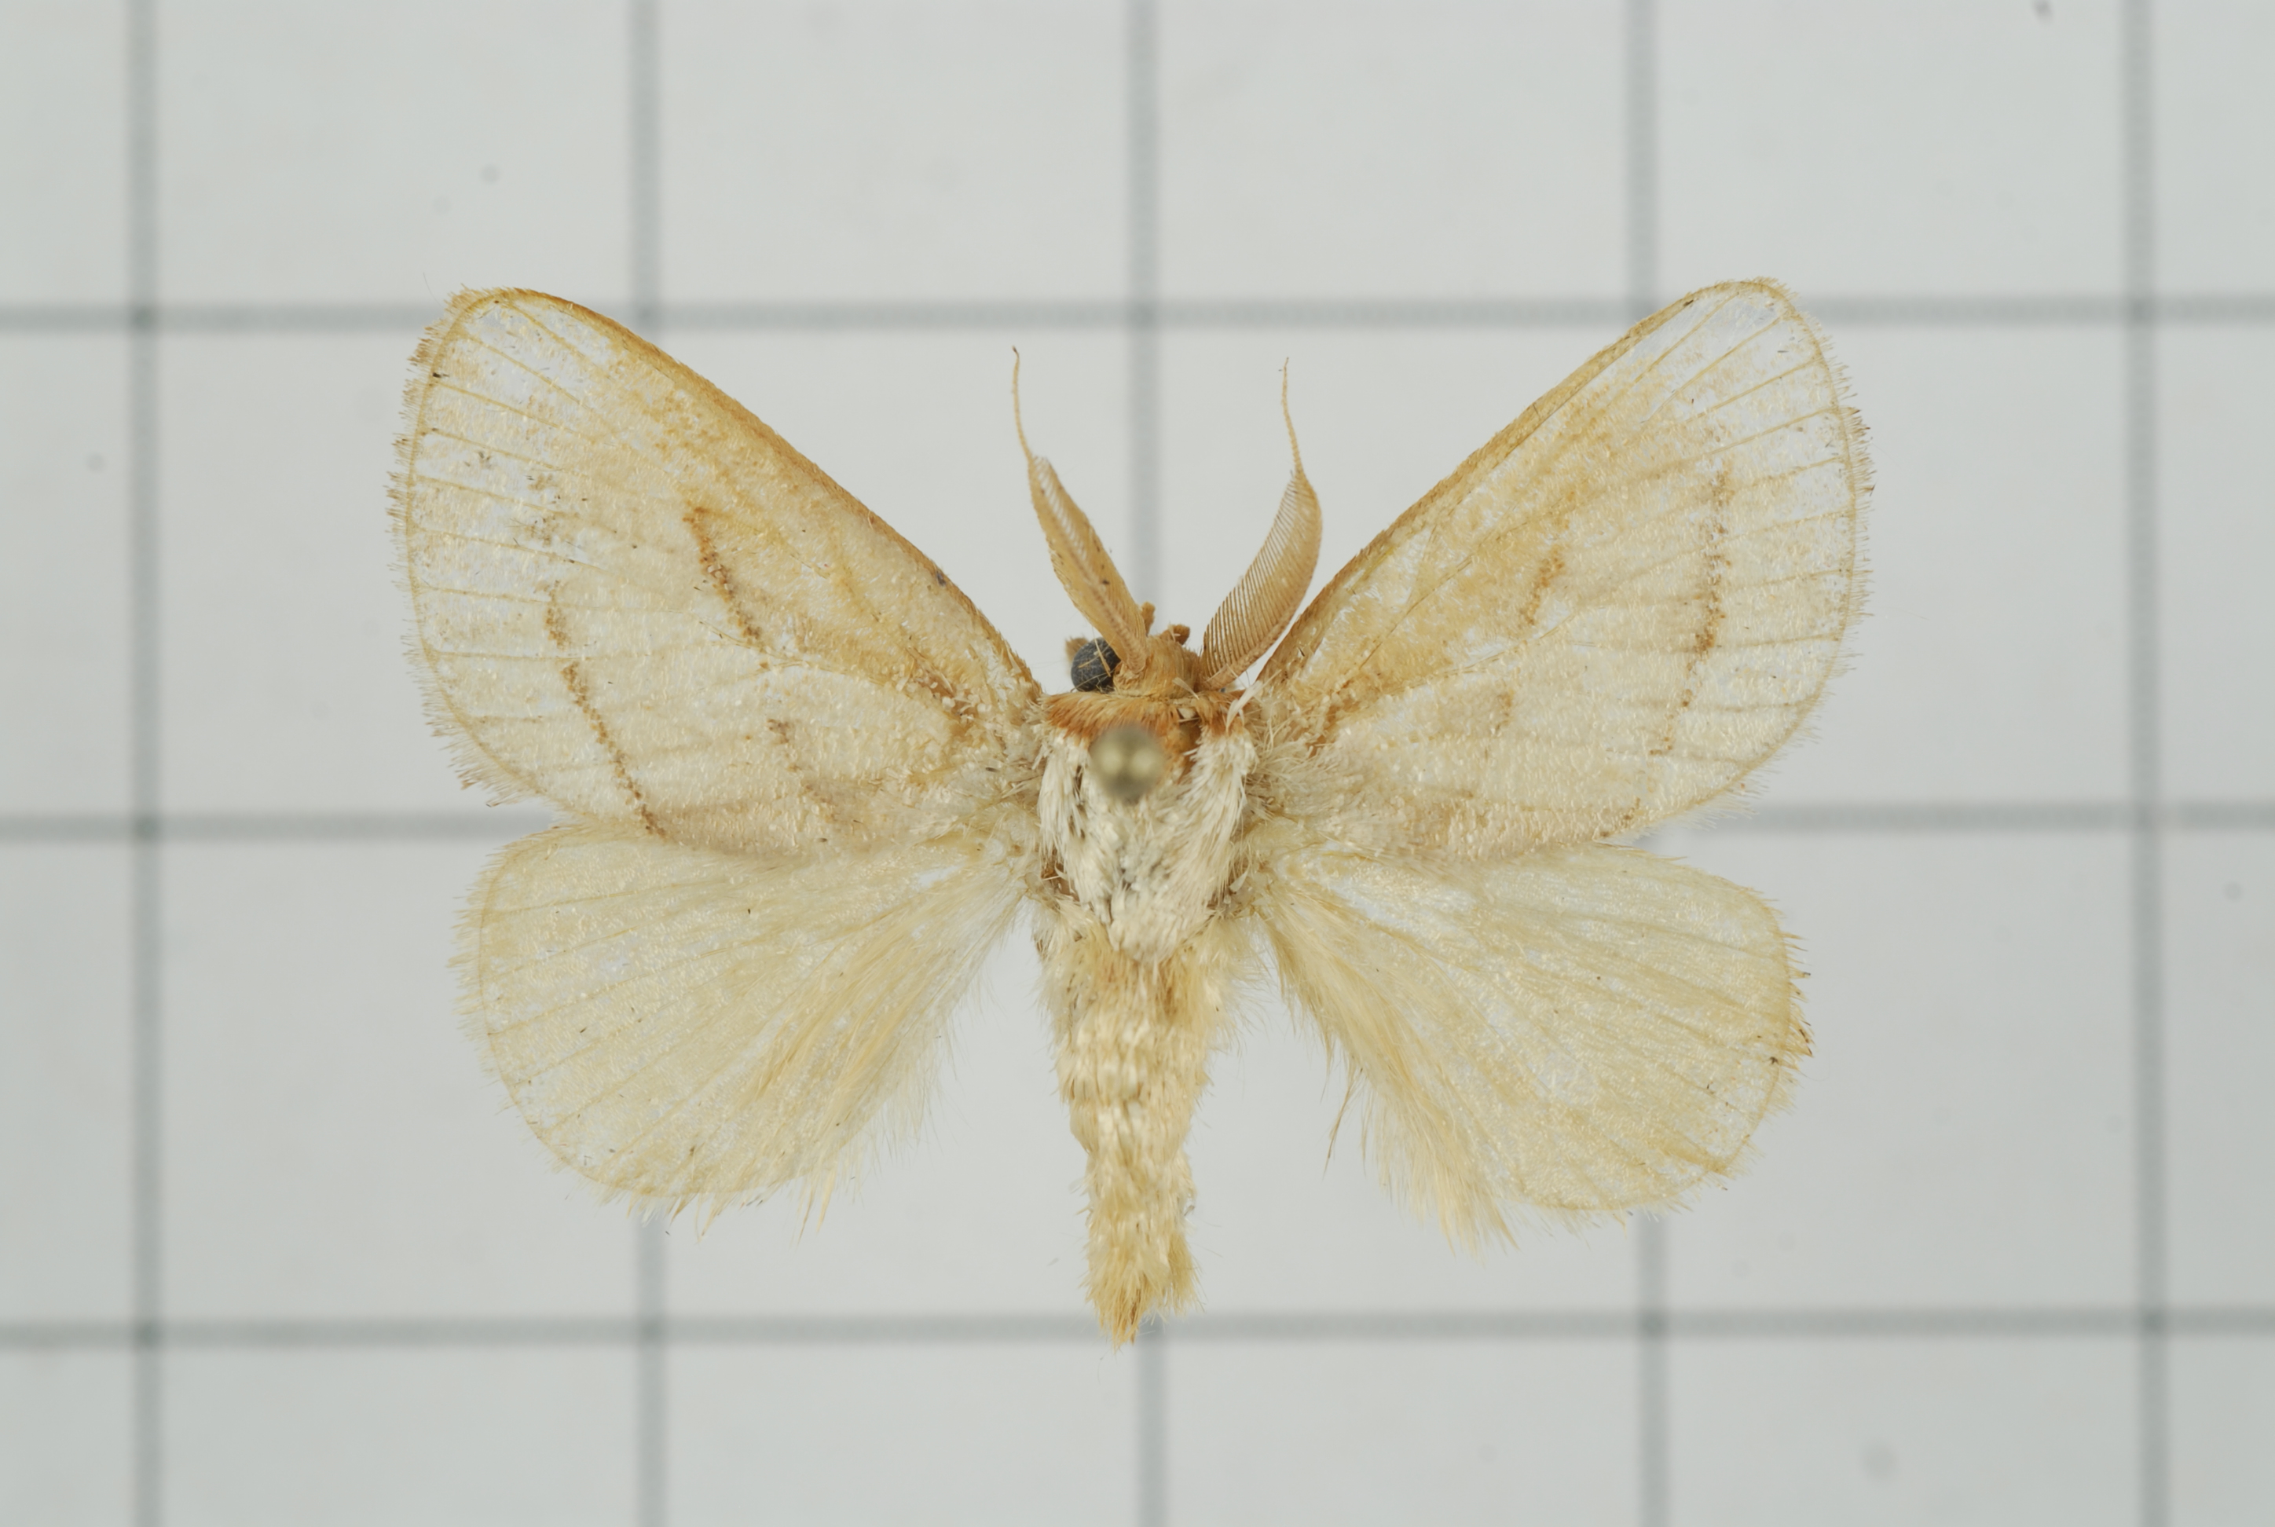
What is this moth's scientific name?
Cania heppneri
